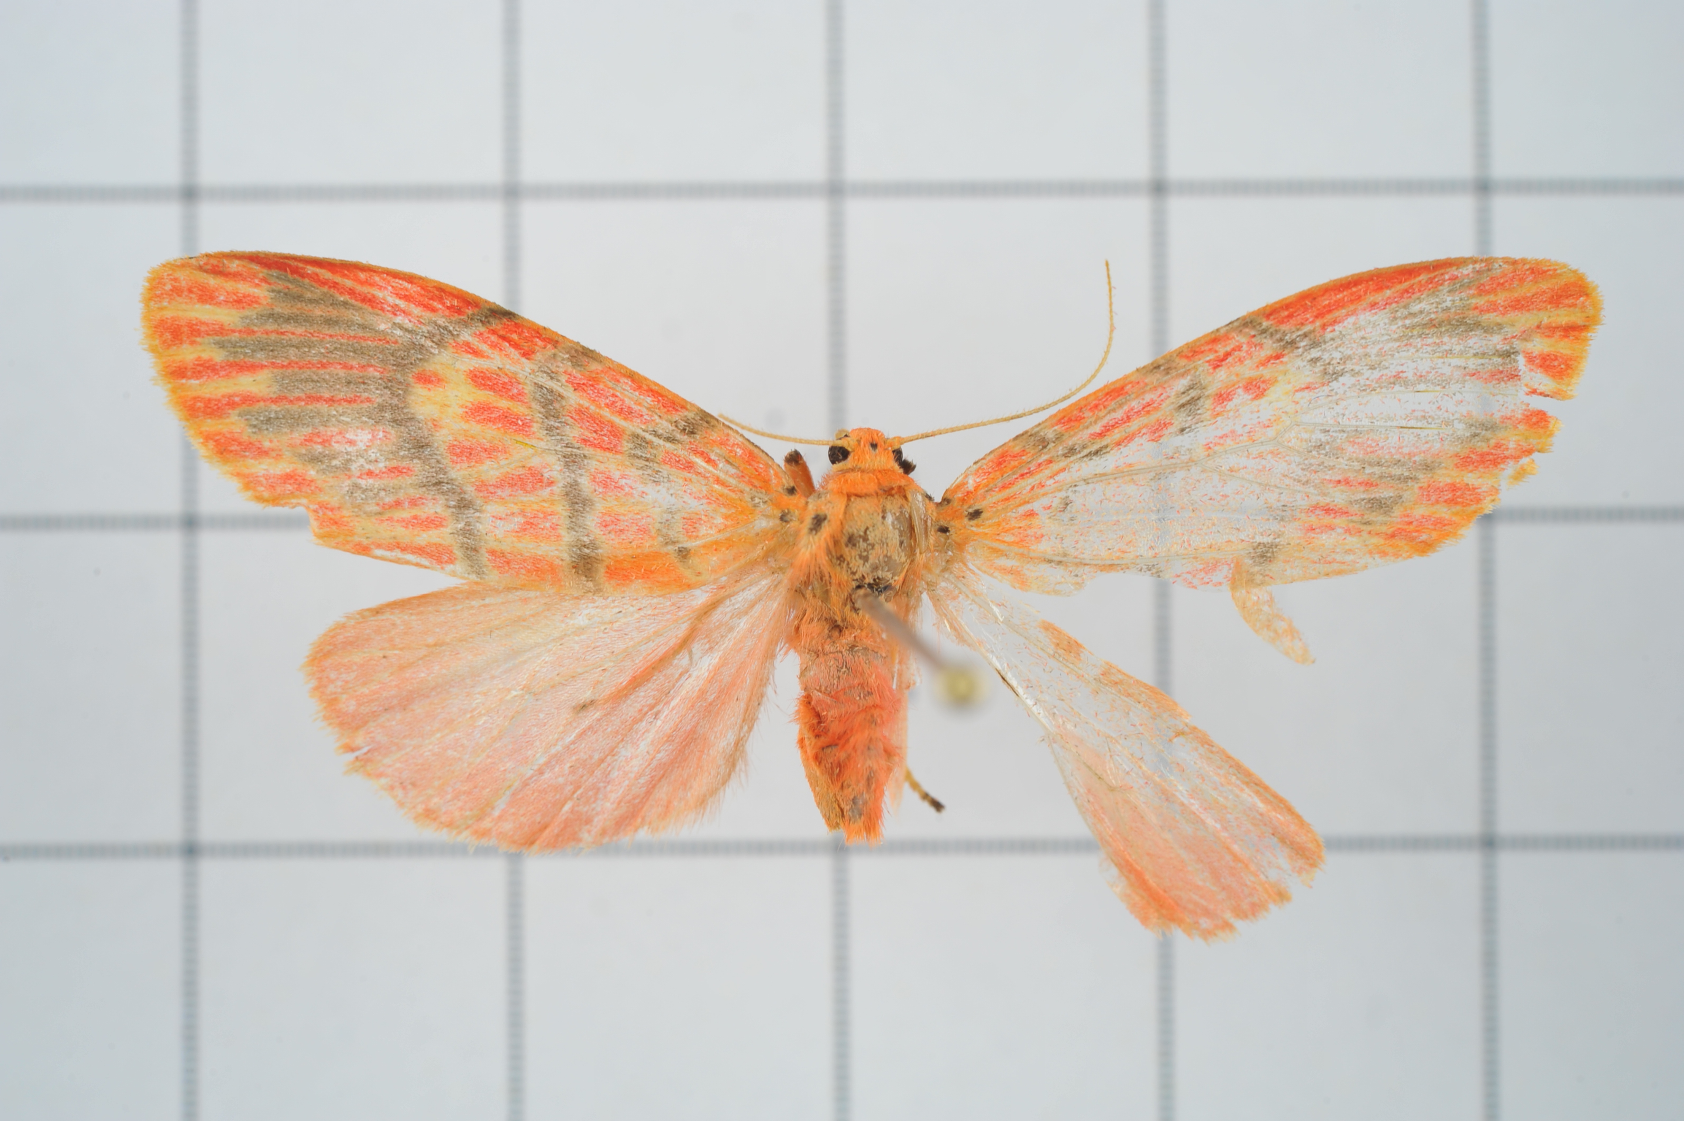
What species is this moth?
Barsine sauteri
